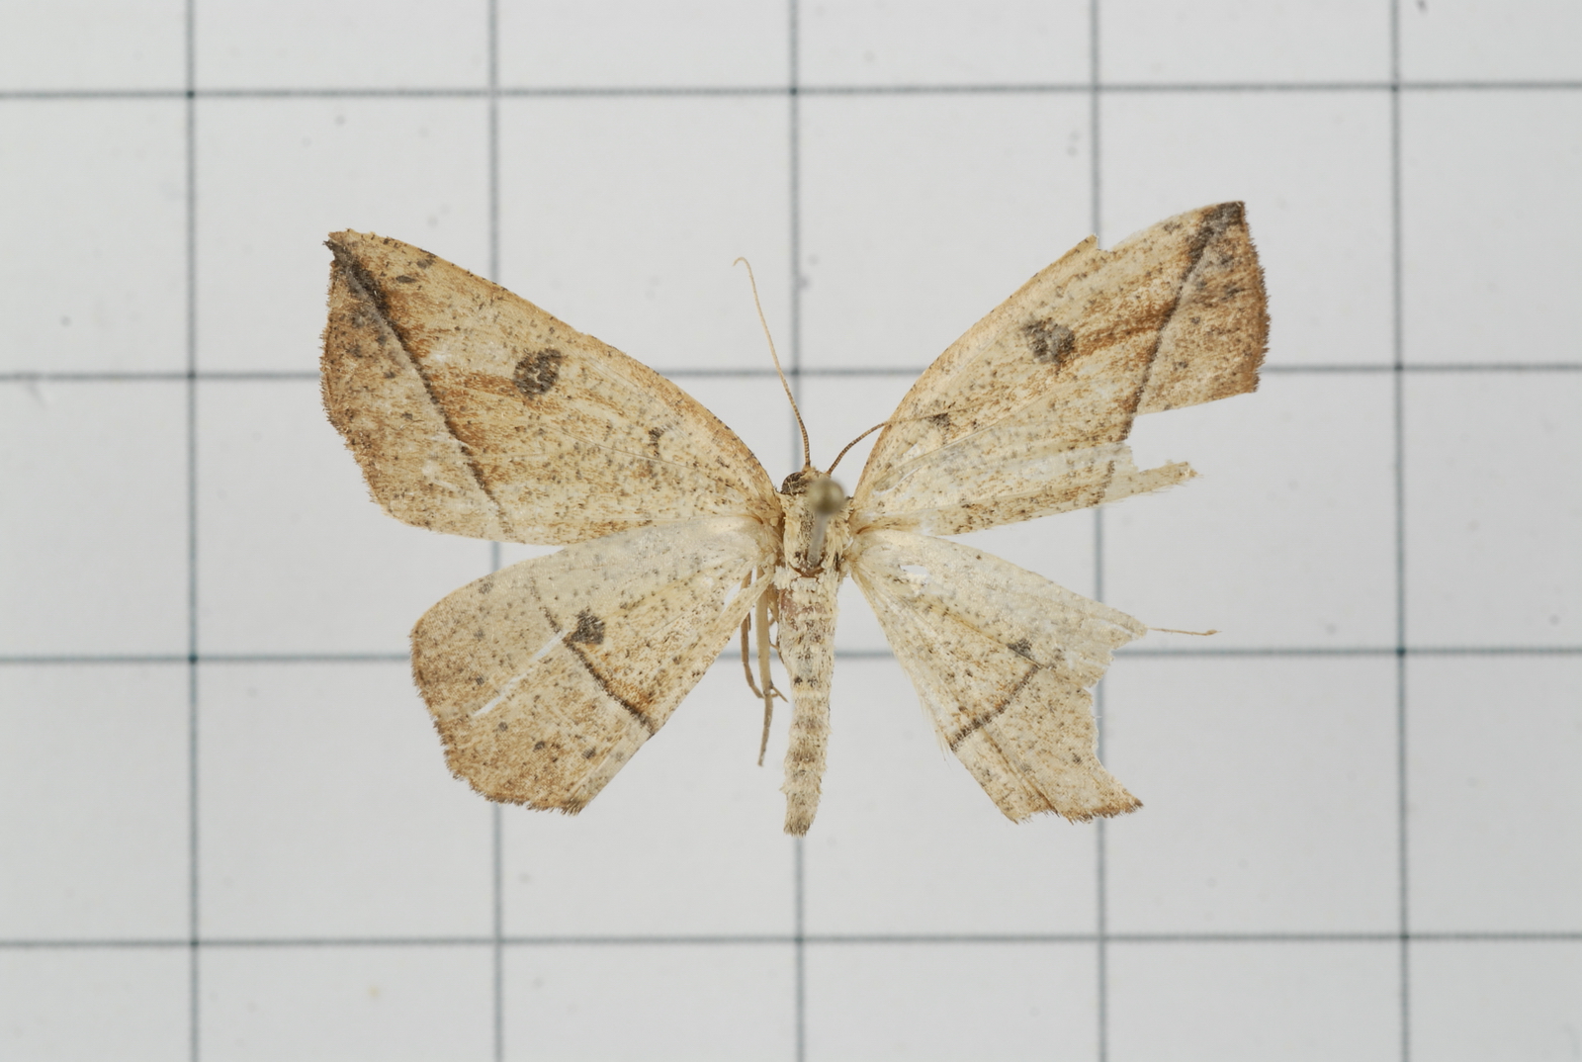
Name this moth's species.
Entomopteryx rubridisca
